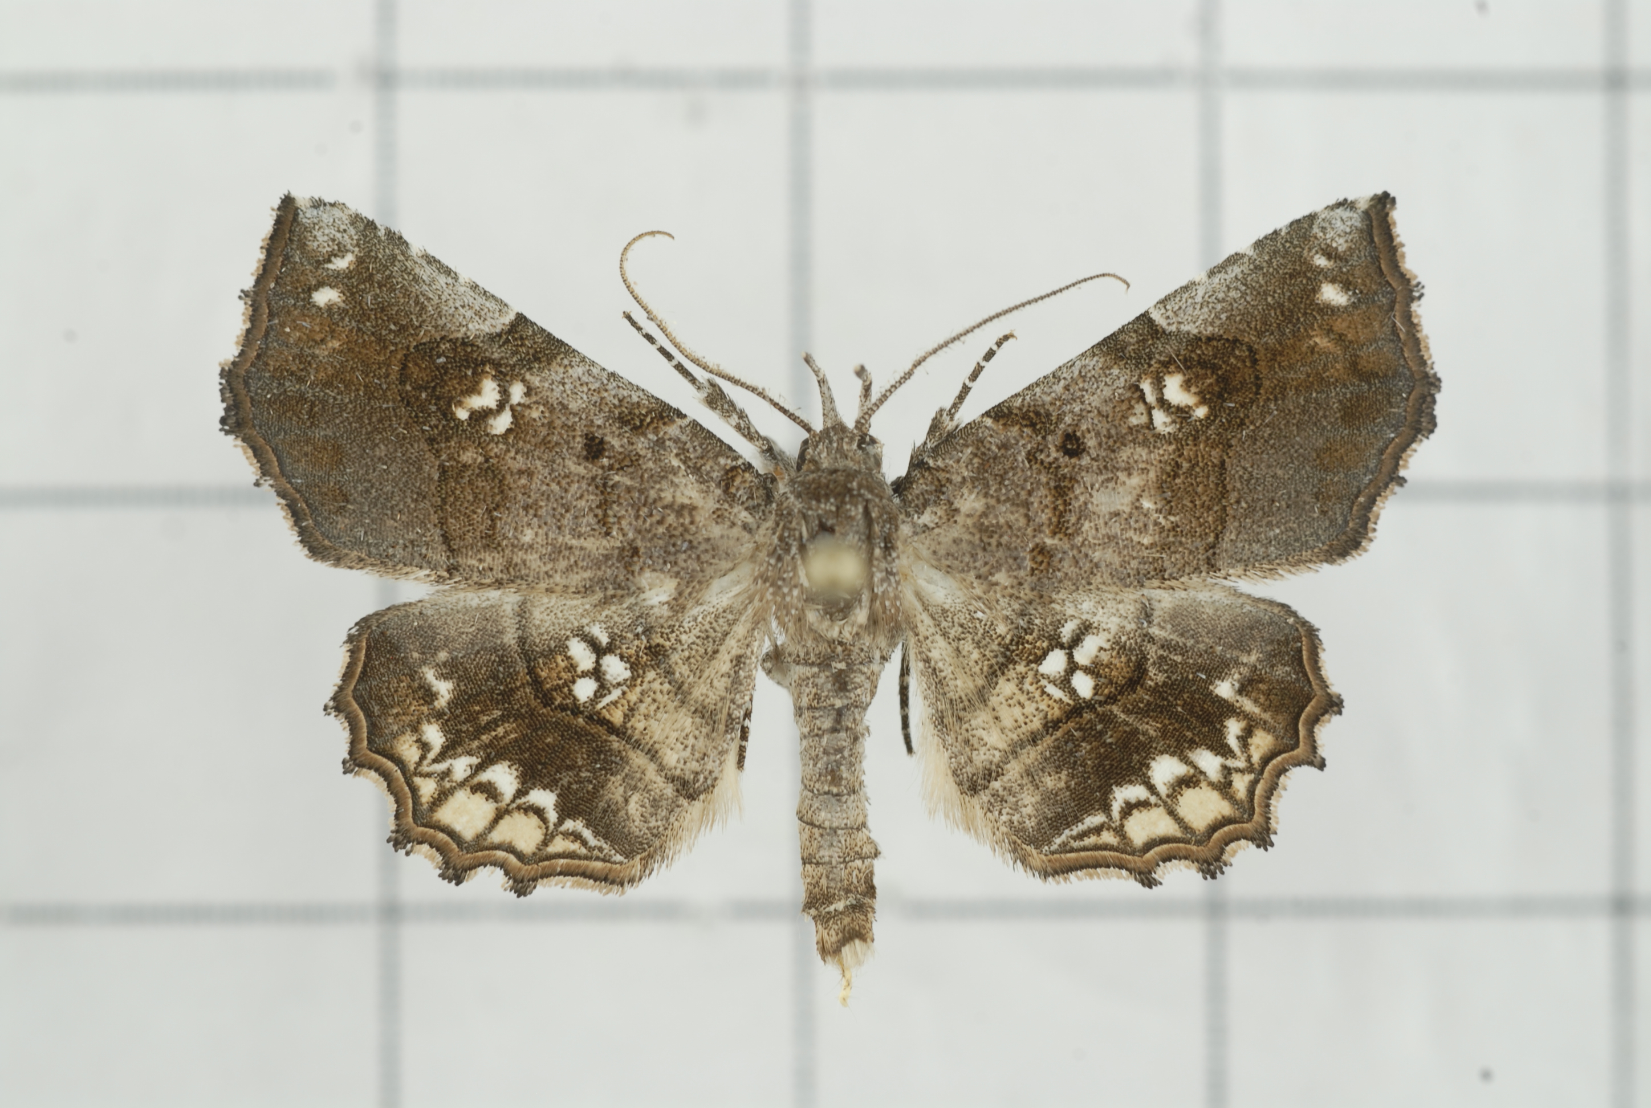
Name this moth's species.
Pangrapta lunulata
